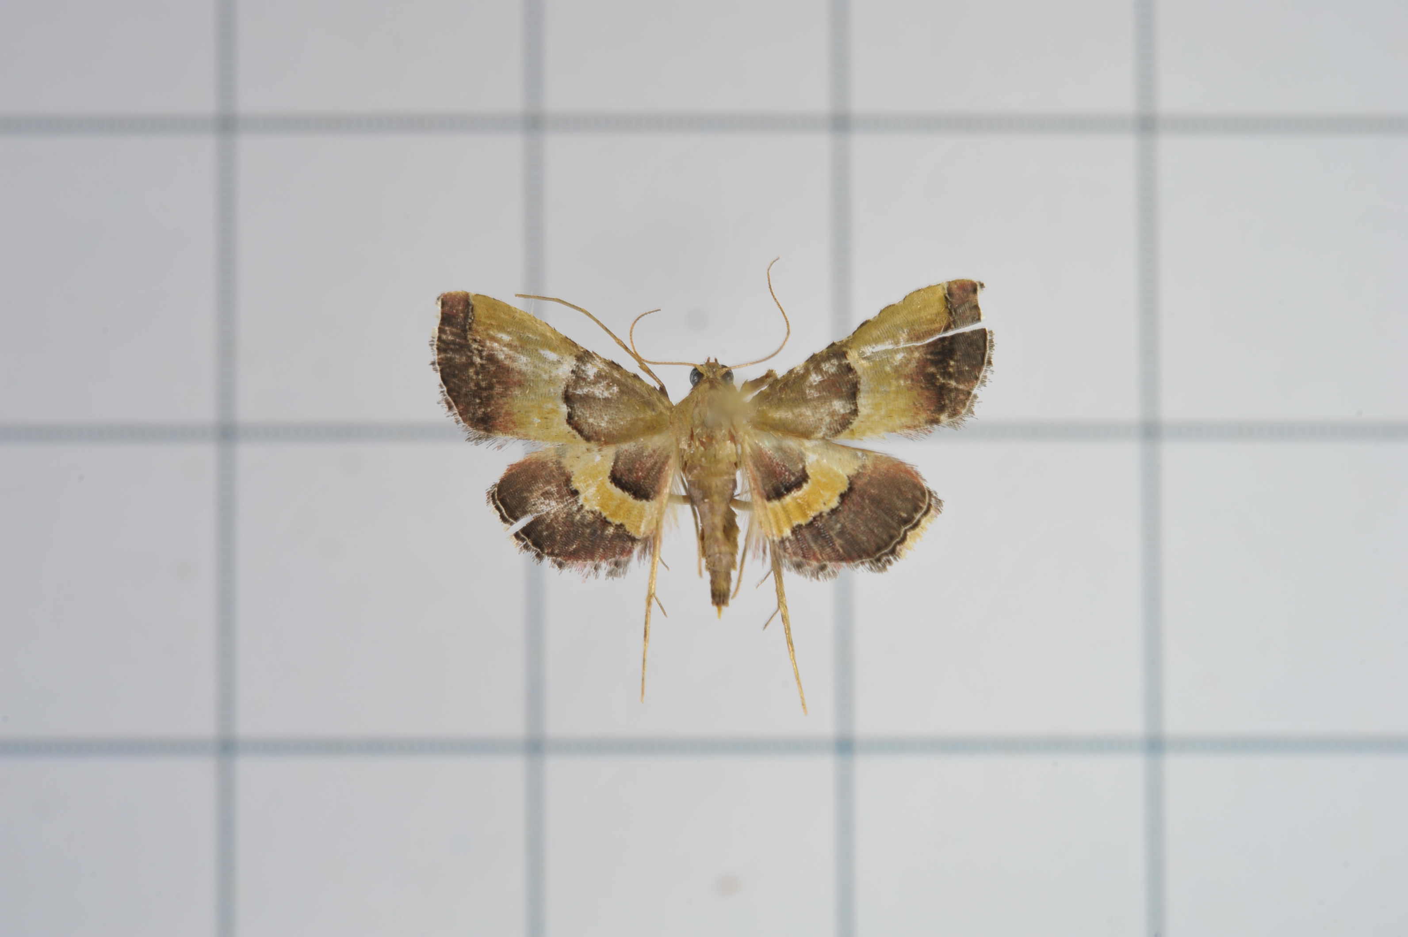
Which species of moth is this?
Endotricha luteogrisalis
